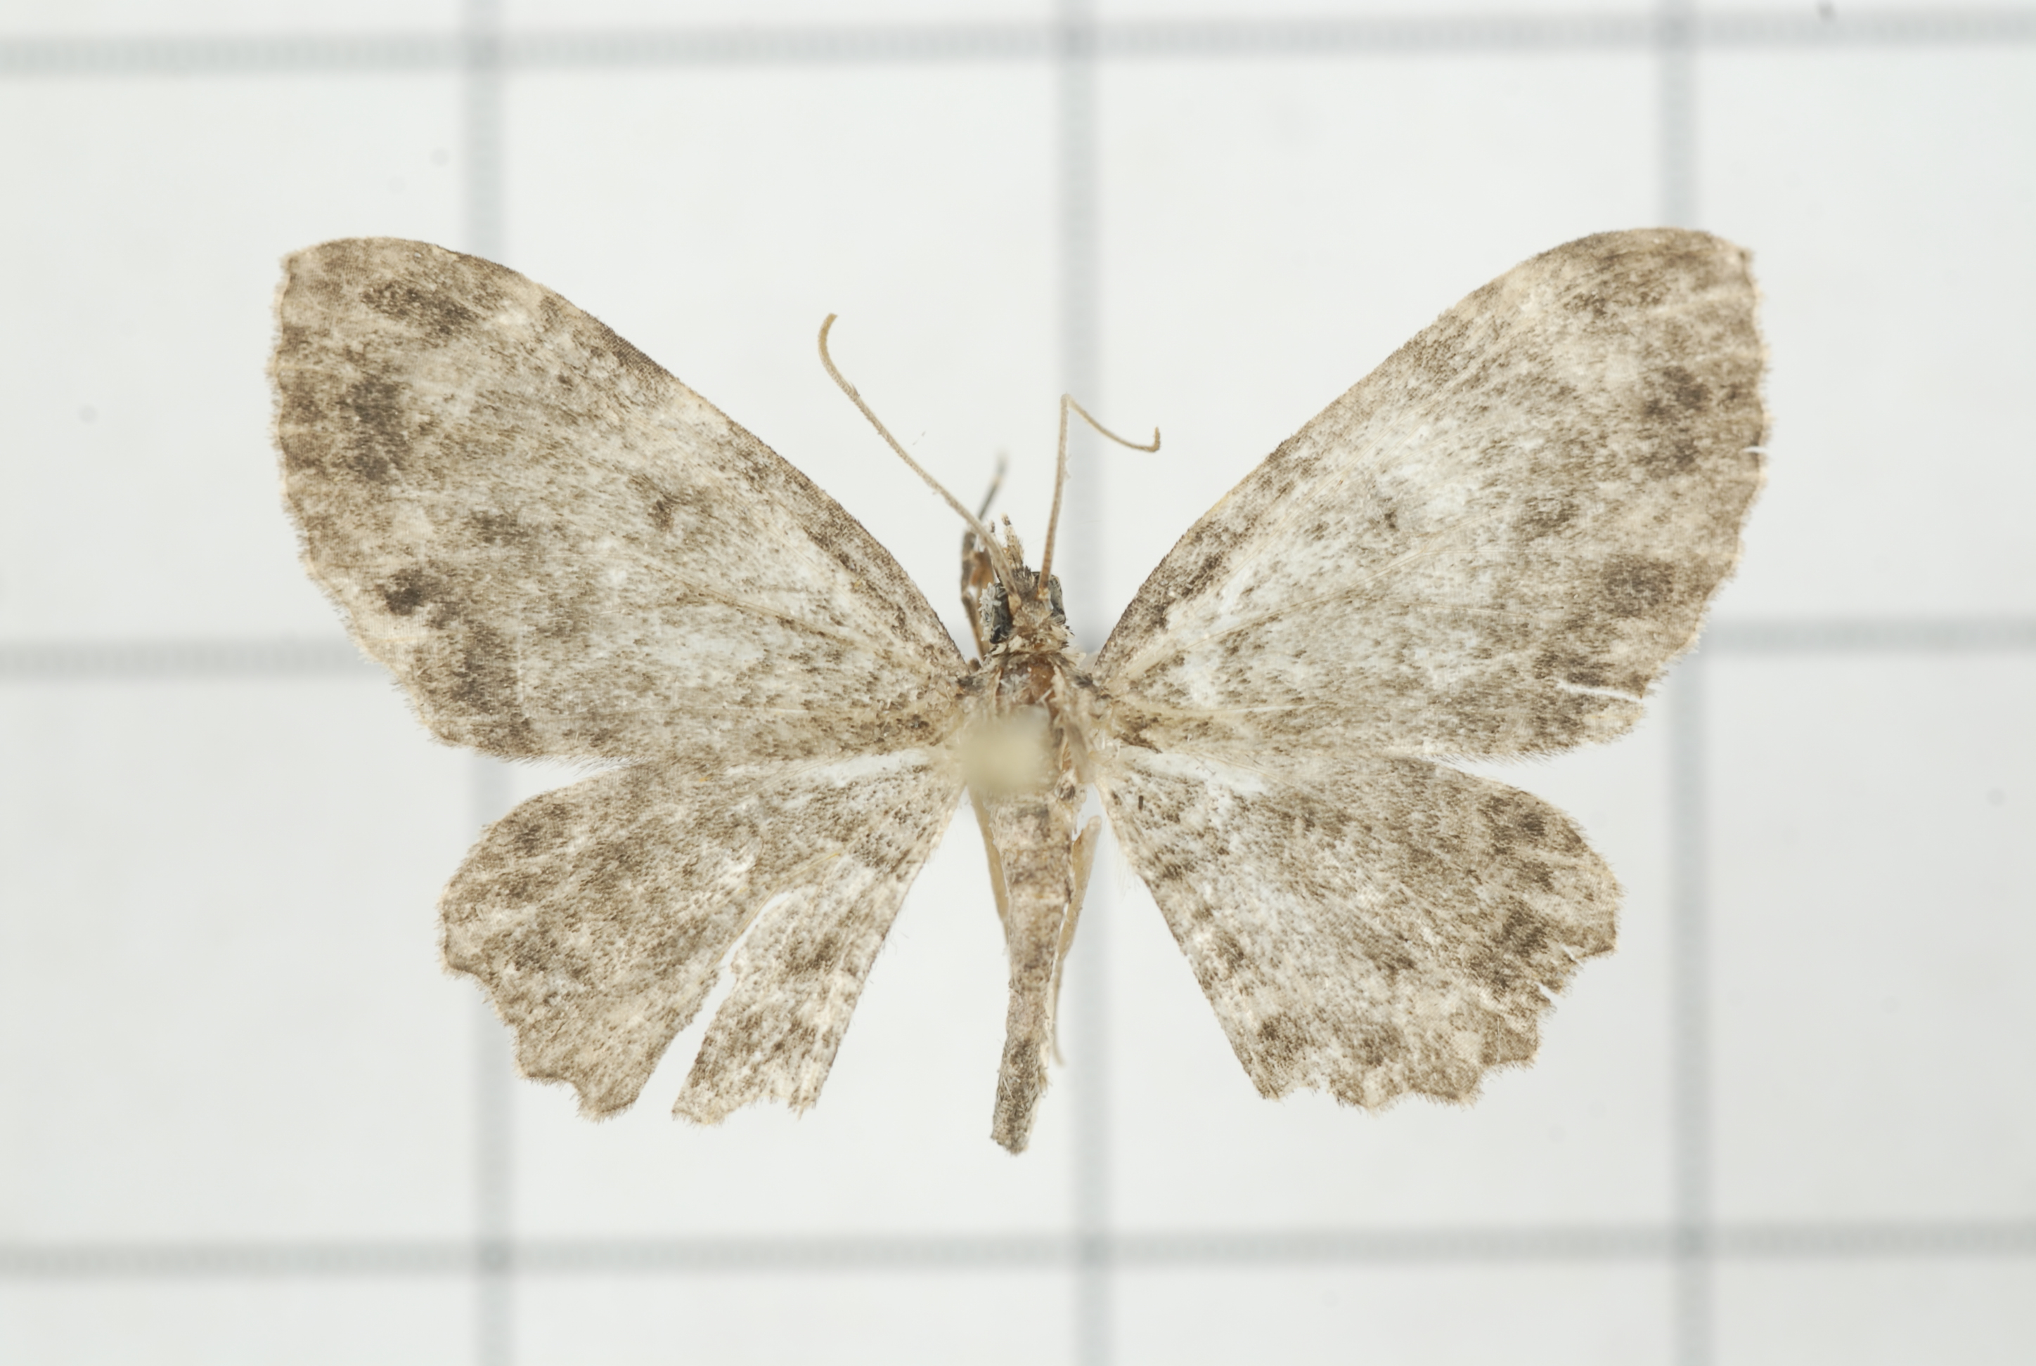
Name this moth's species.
Collix ghosha ghosha
